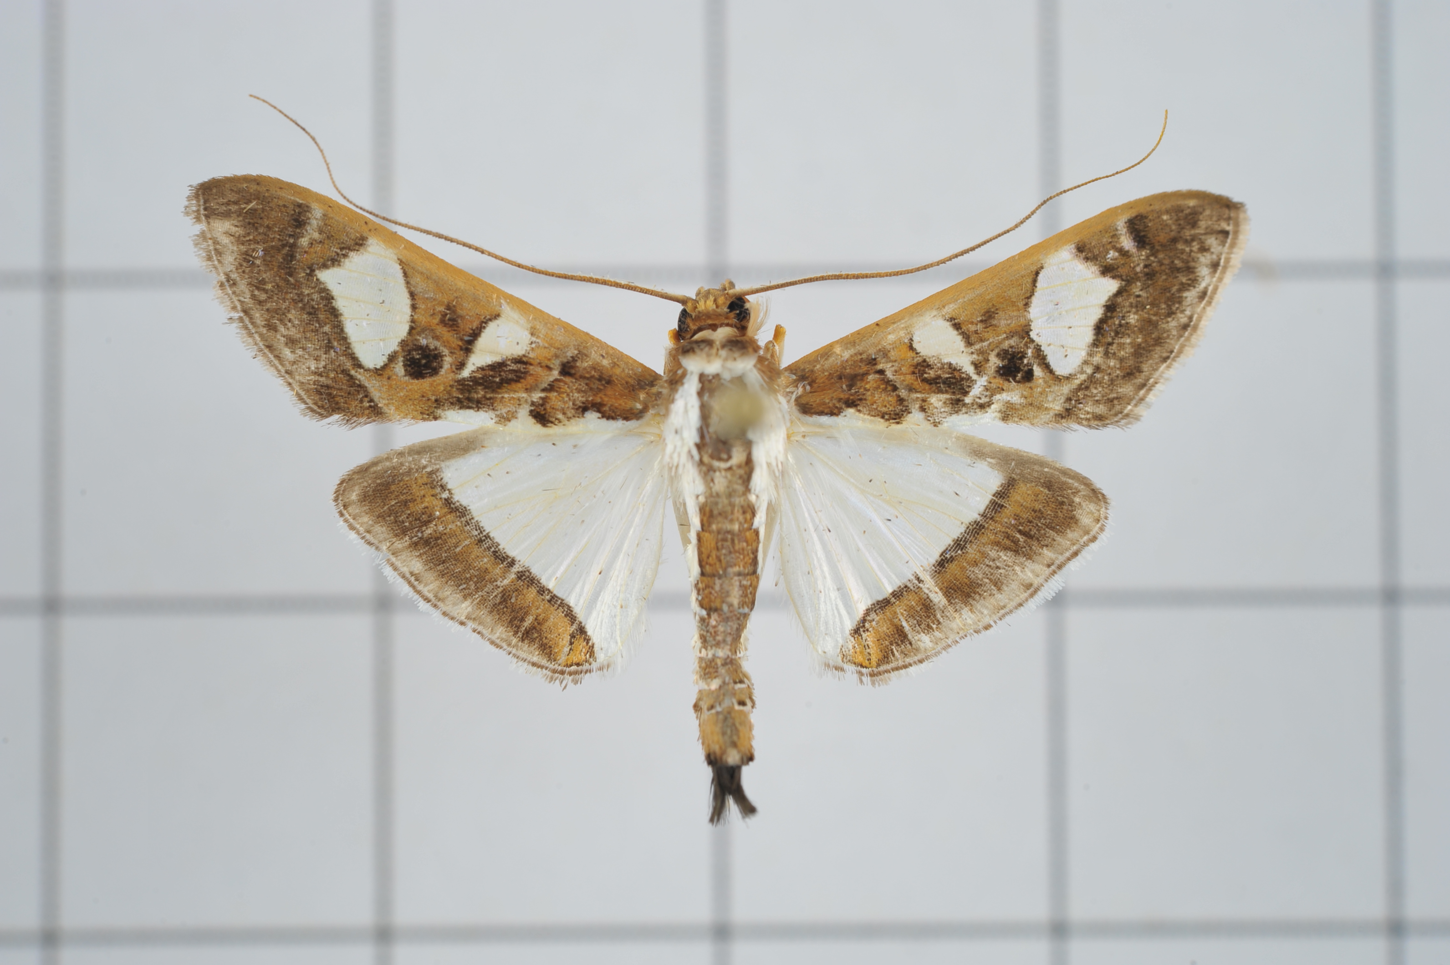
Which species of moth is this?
Glyphodes bivitralis
